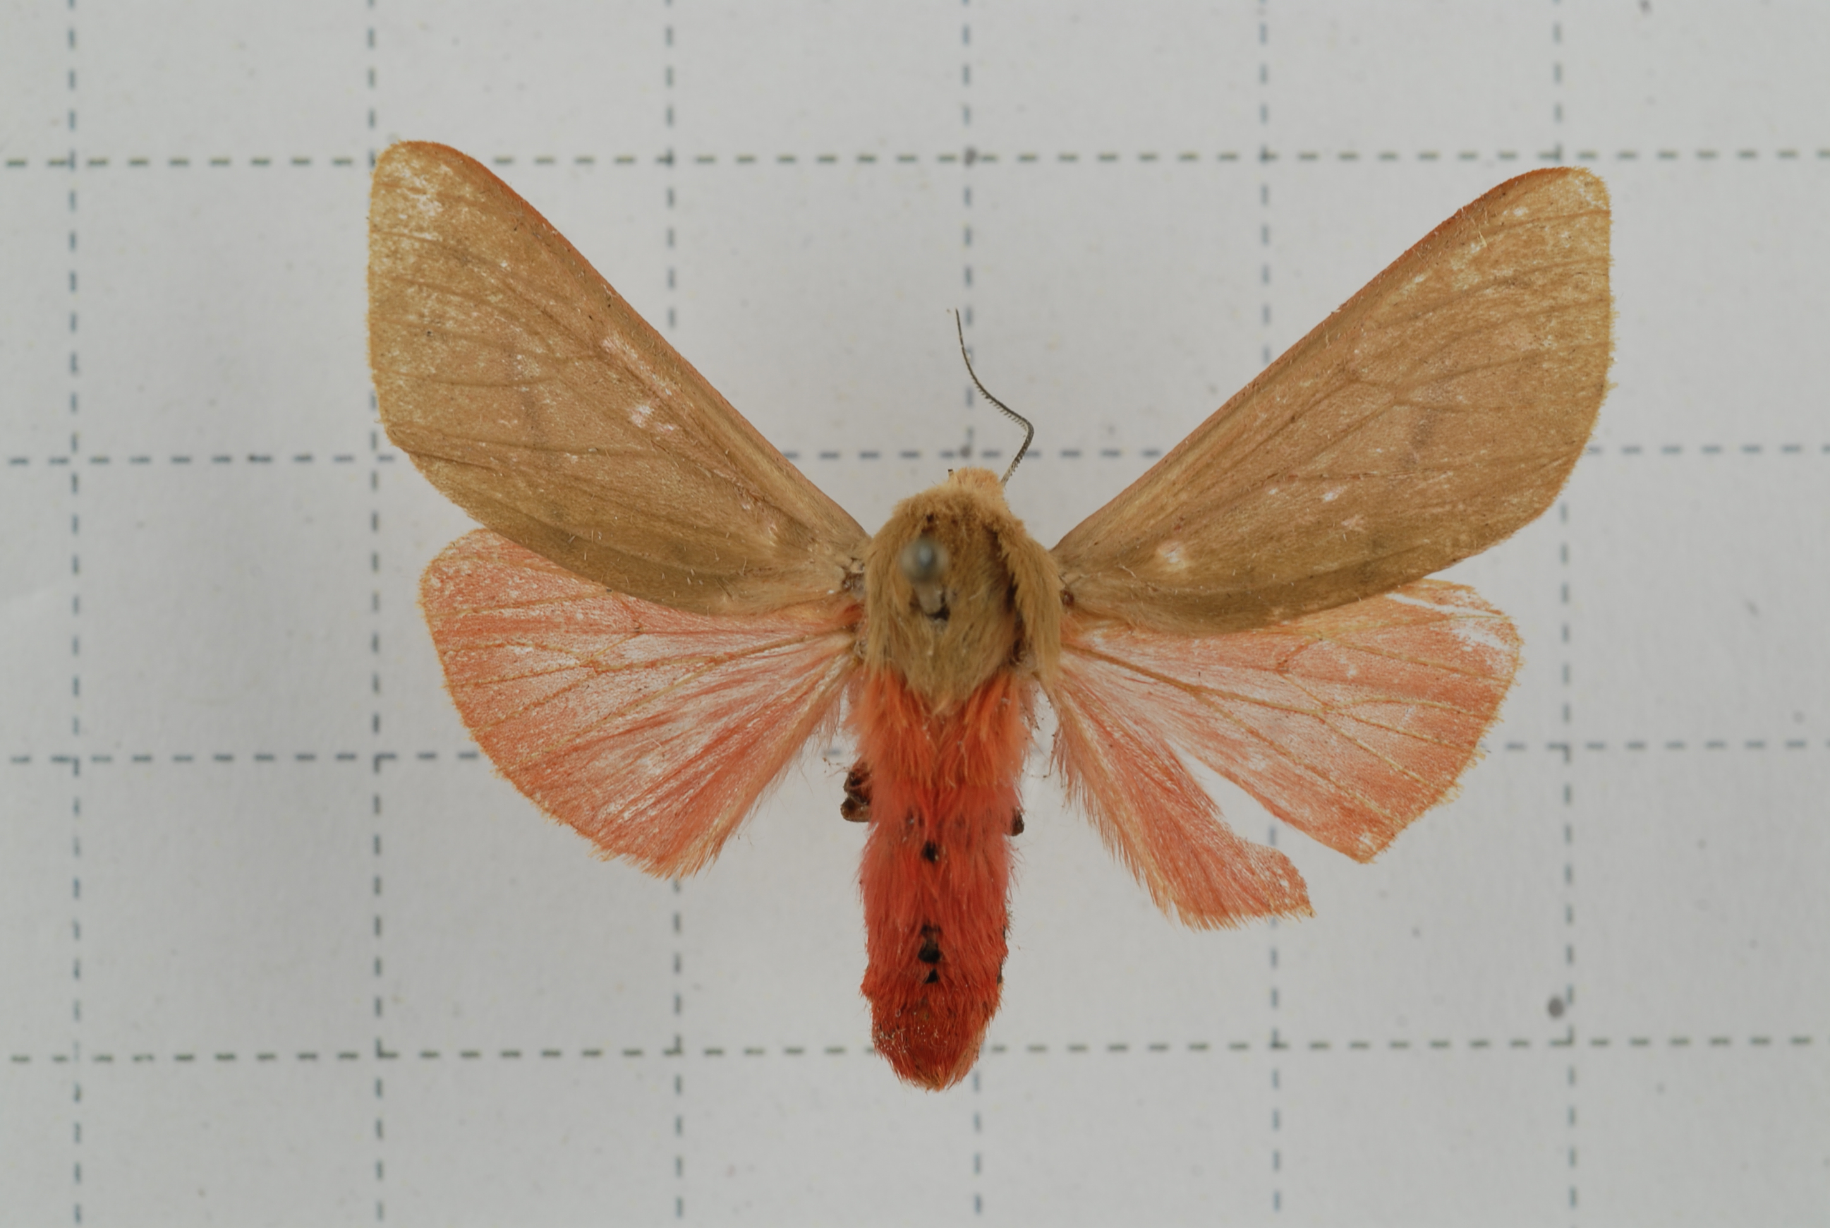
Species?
Spilarctia wilemani
